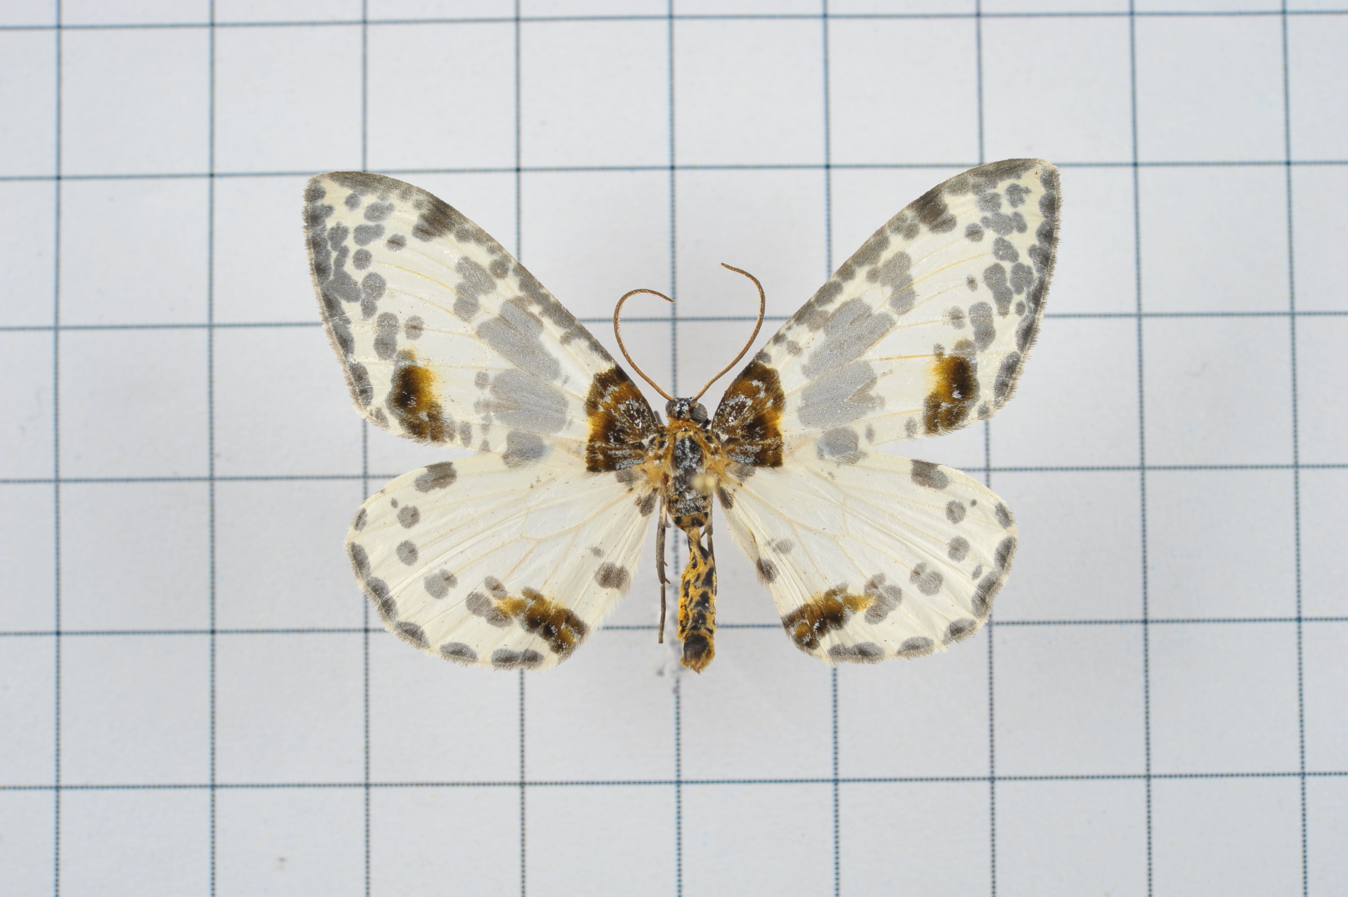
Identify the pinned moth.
Abraxas adilluminata
